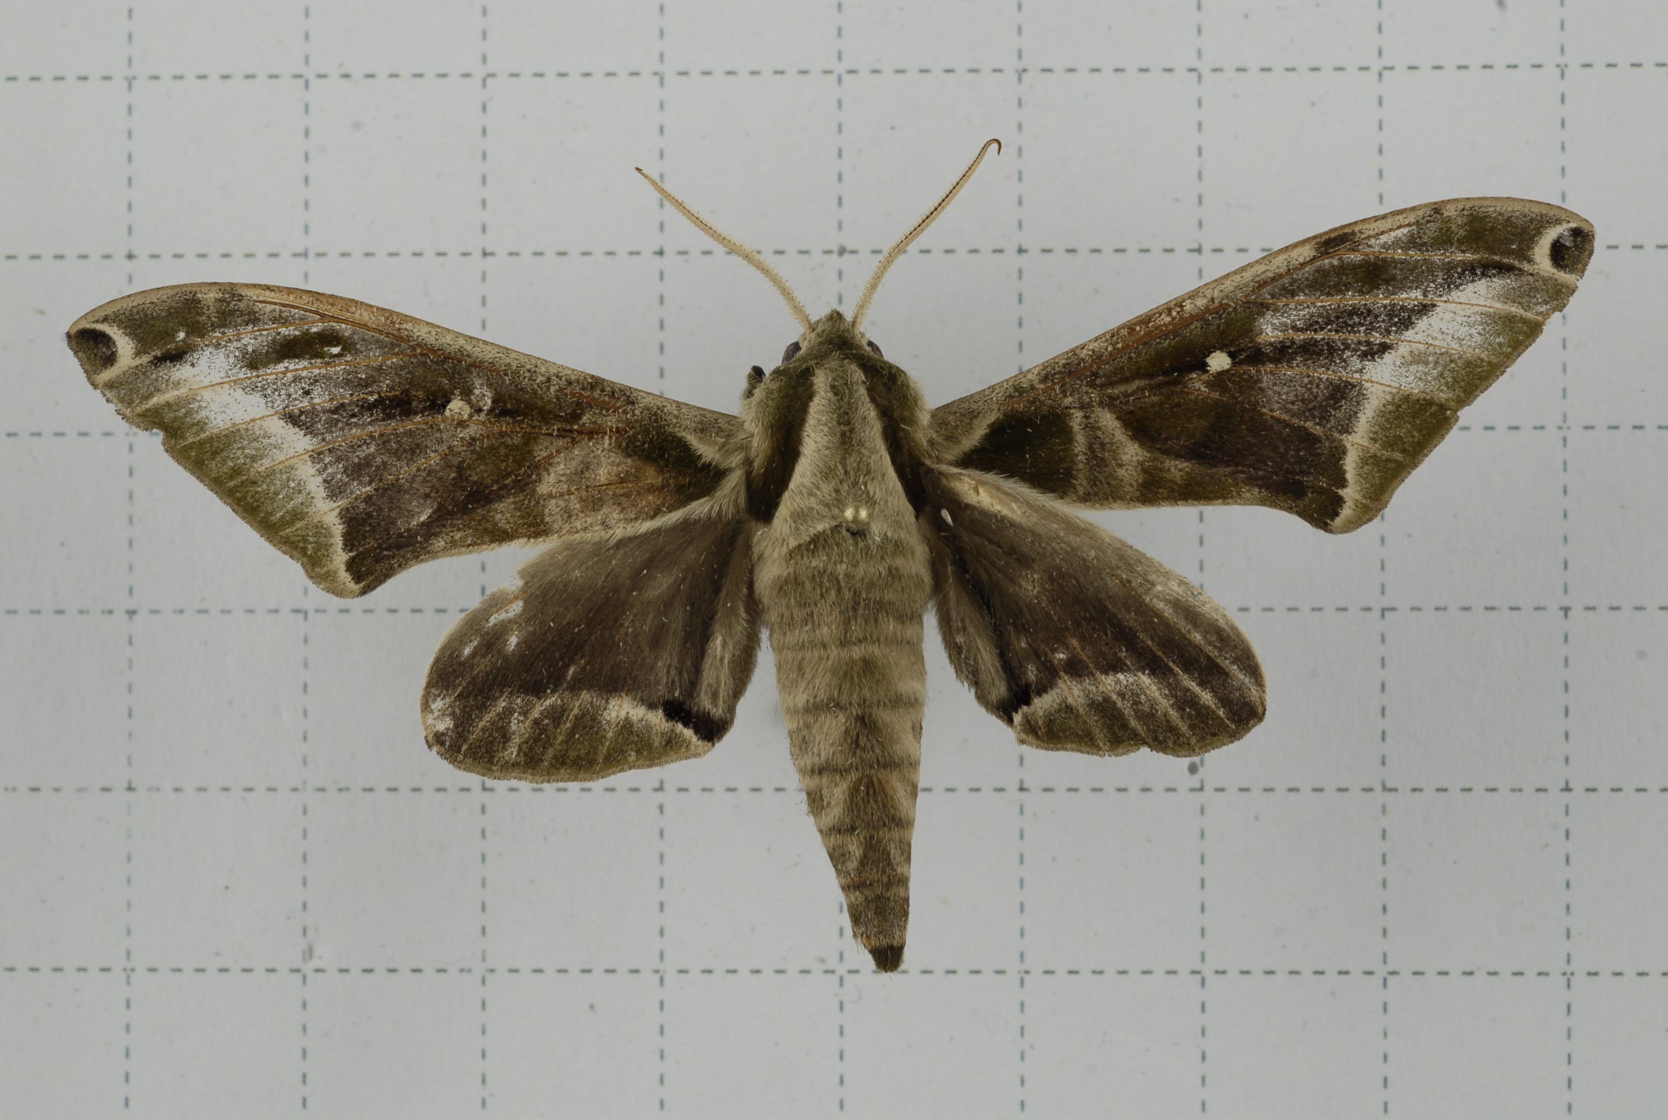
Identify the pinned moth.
Parum colligata
